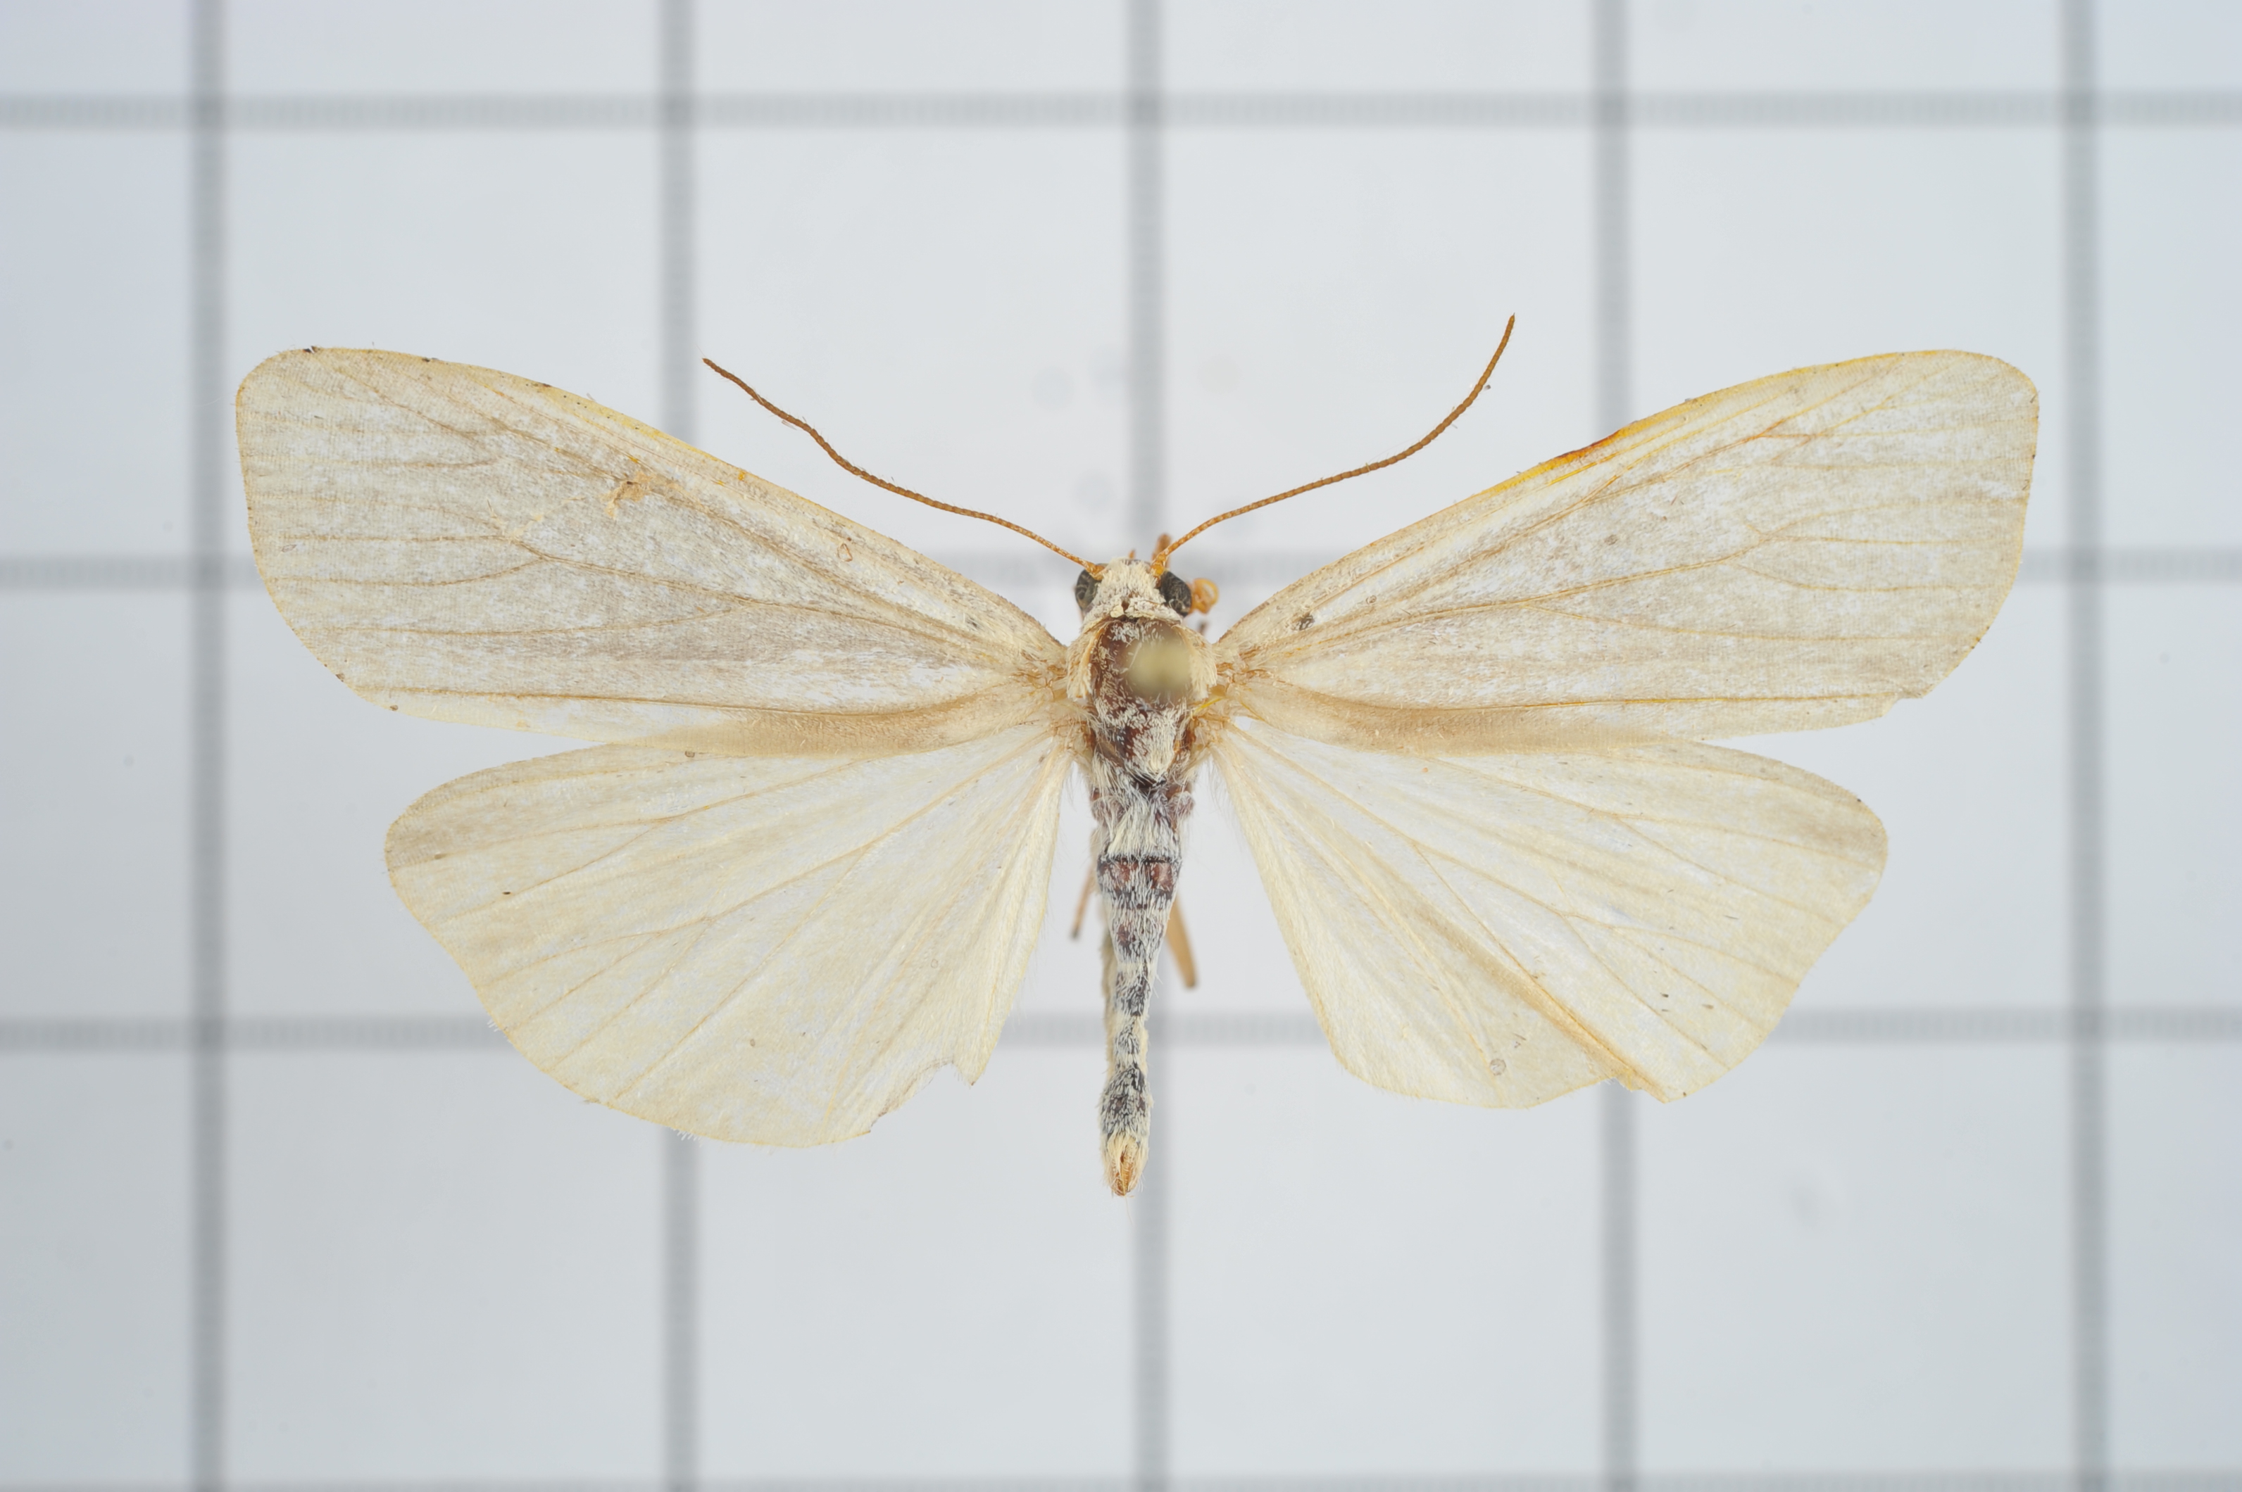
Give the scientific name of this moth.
Ghoria tecta
